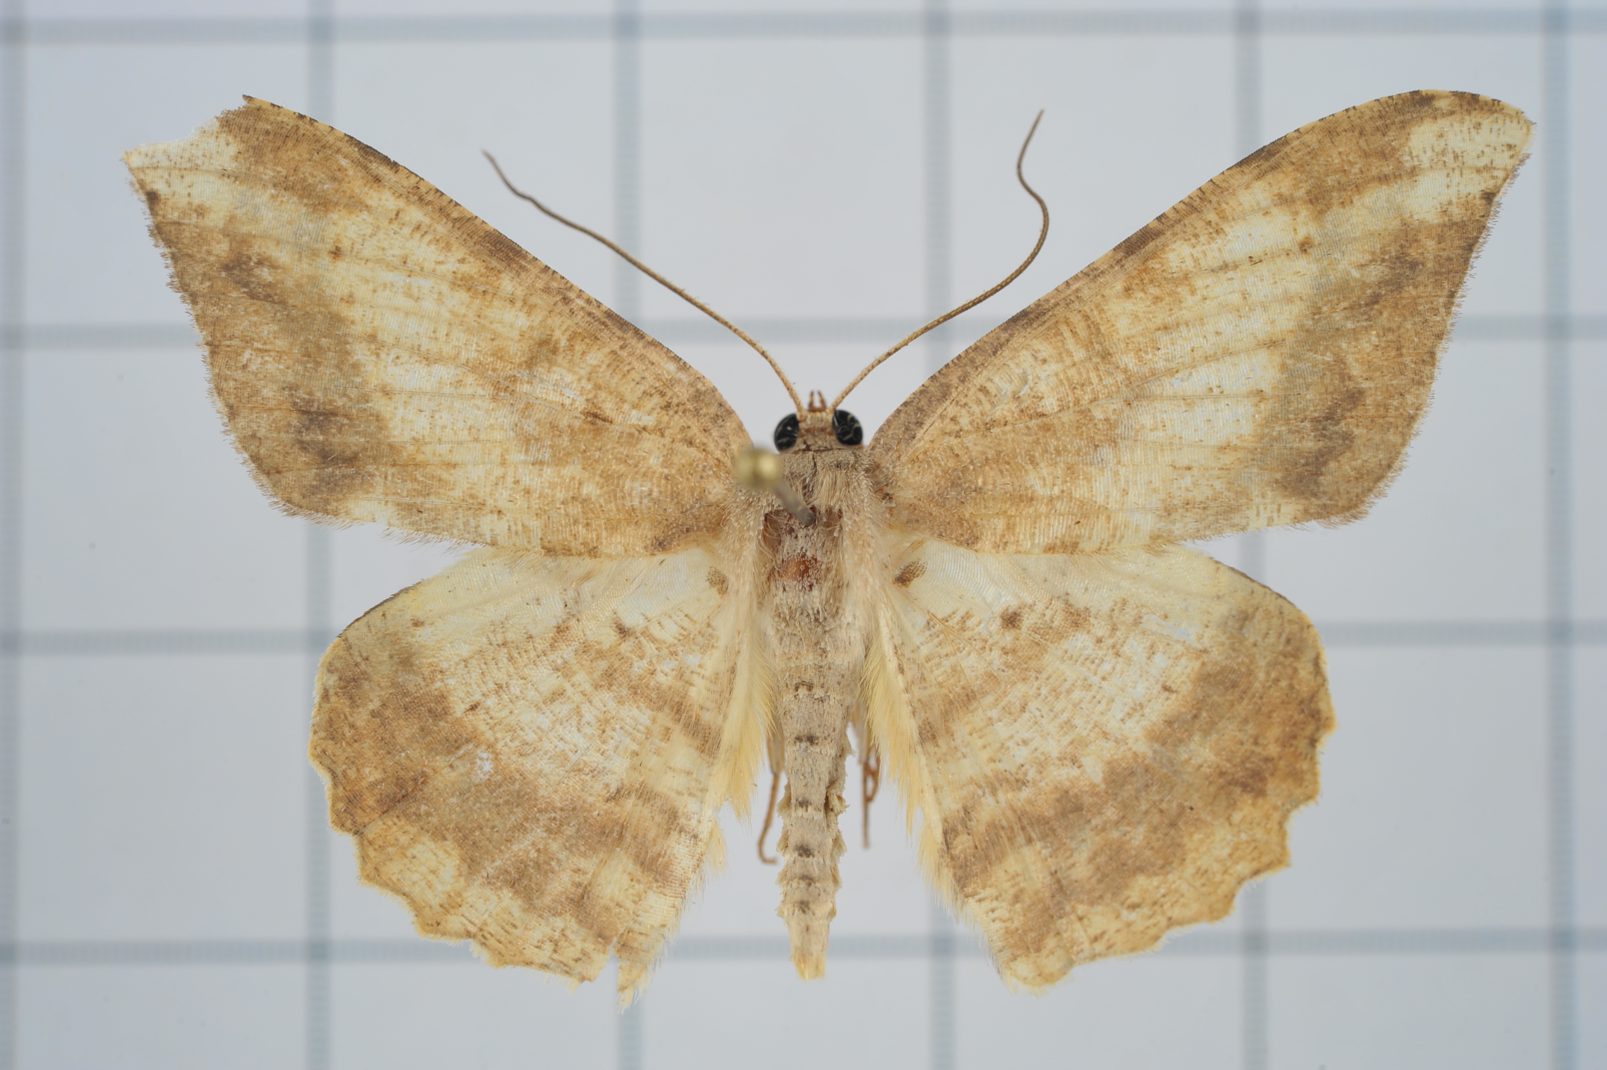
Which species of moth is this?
Luxiaria amasa amasa
